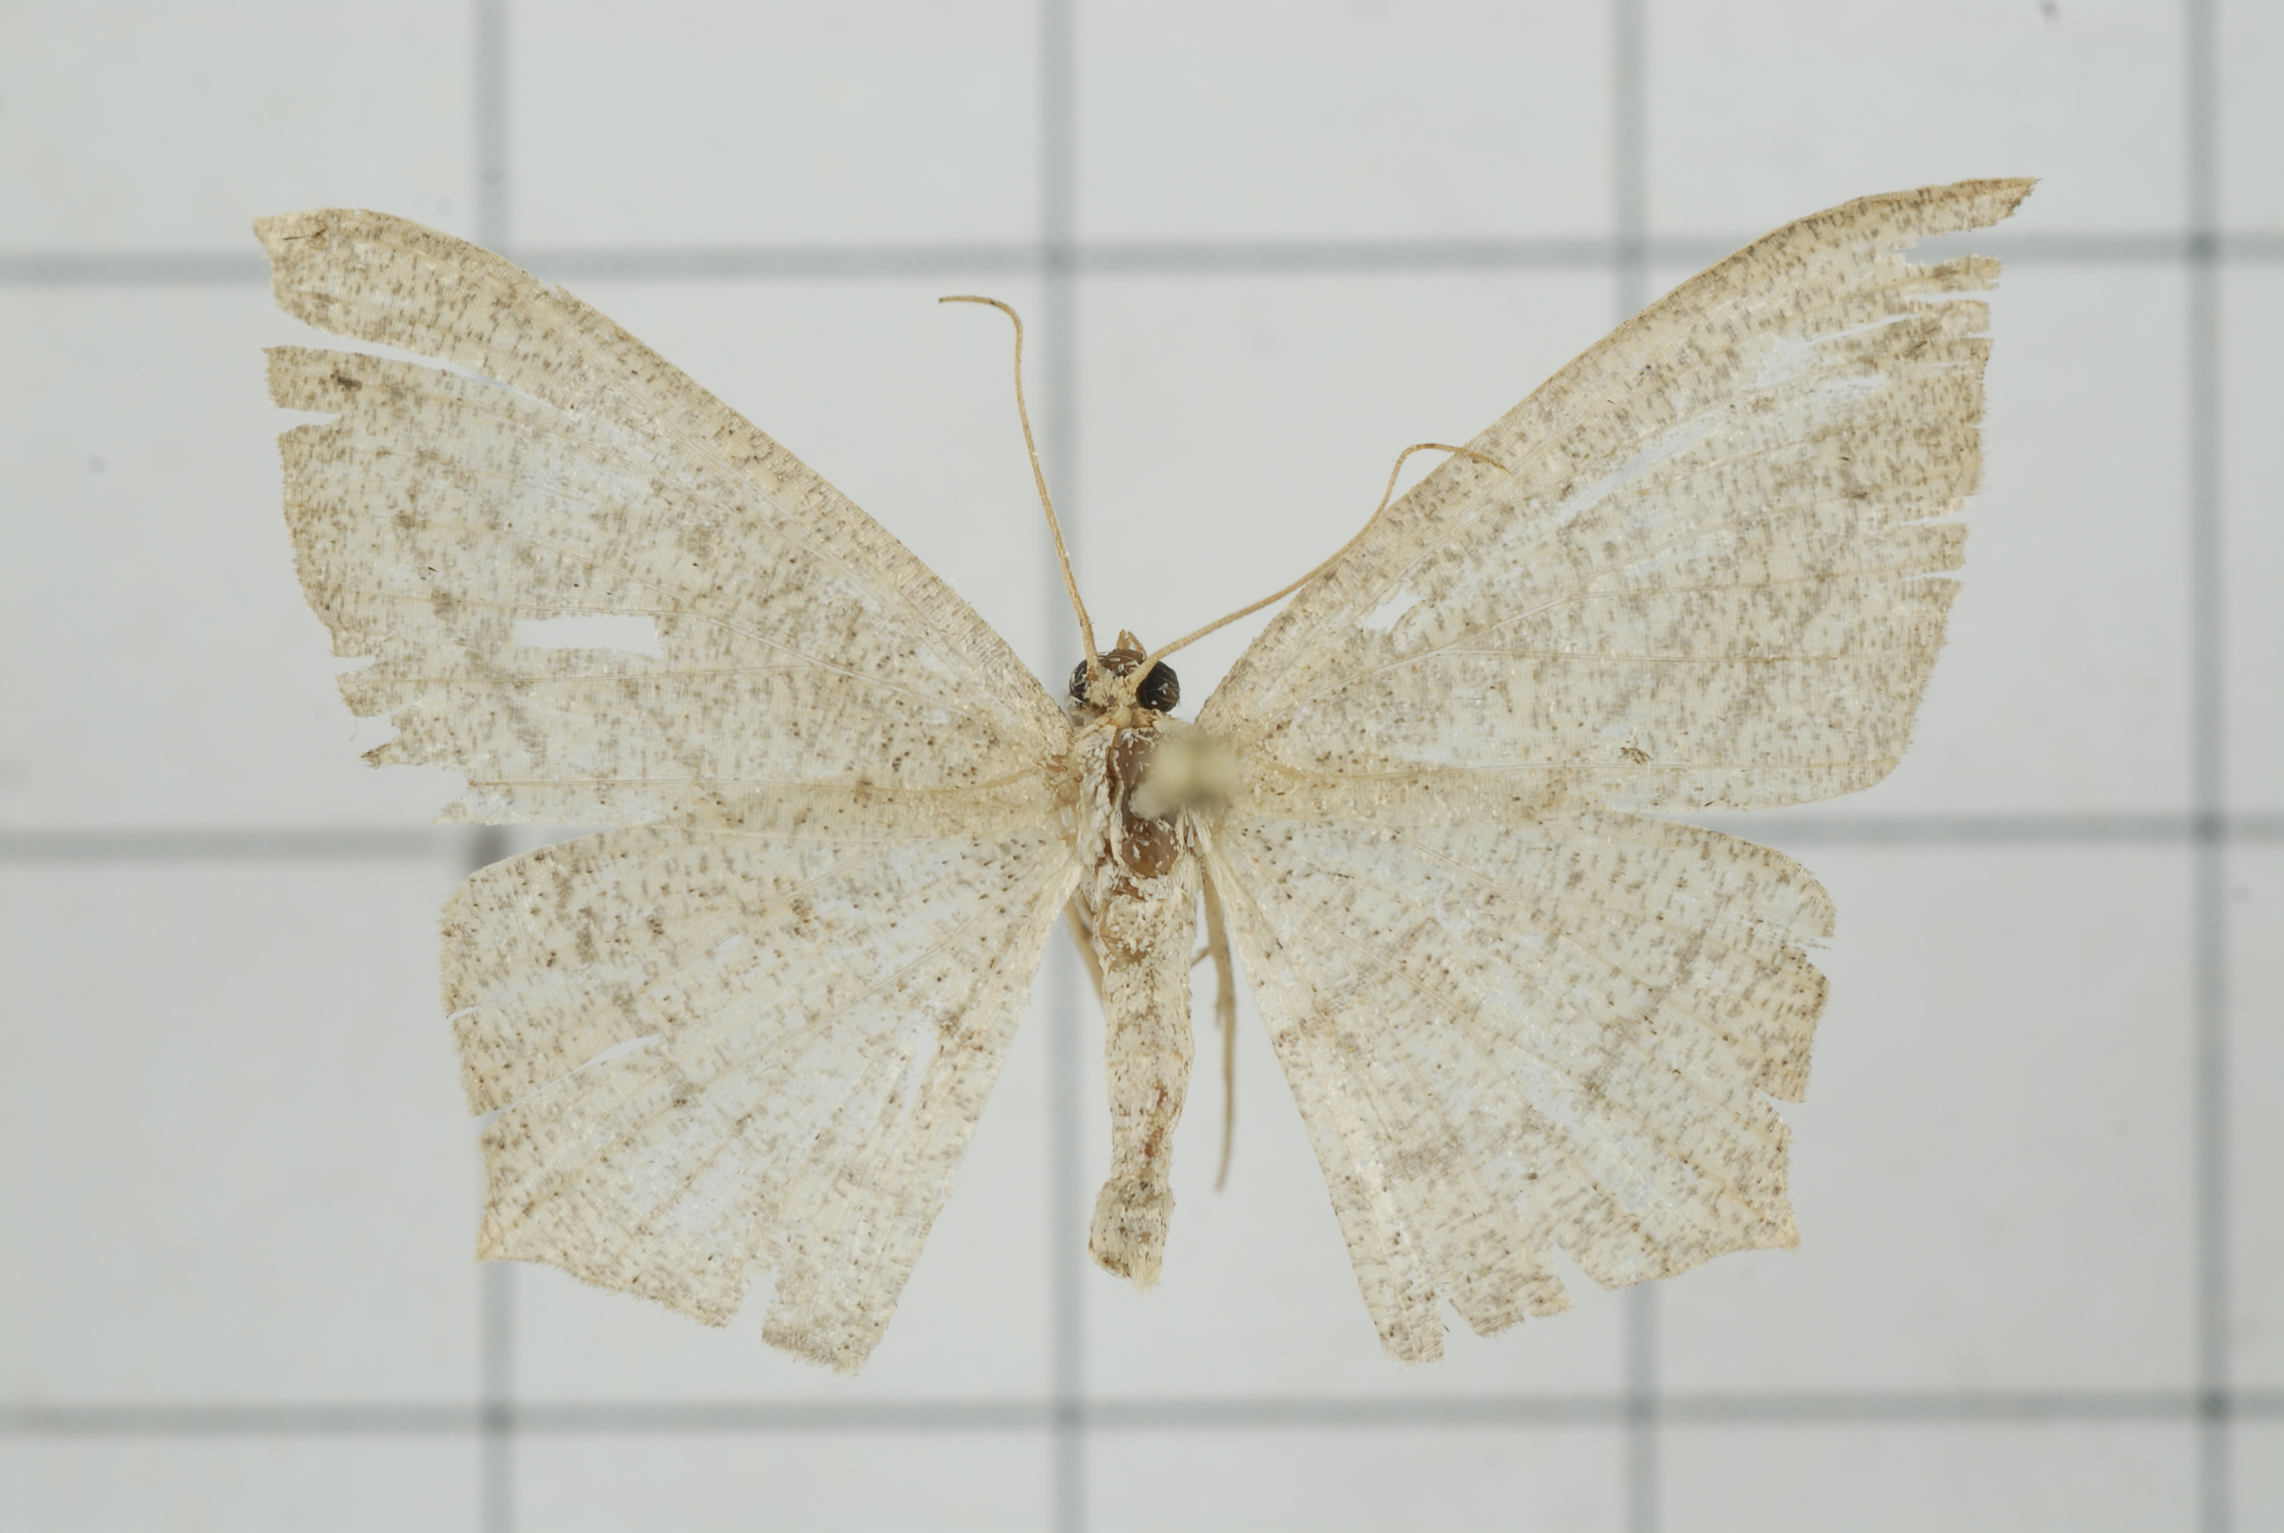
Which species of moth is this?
Timandra stueningi
